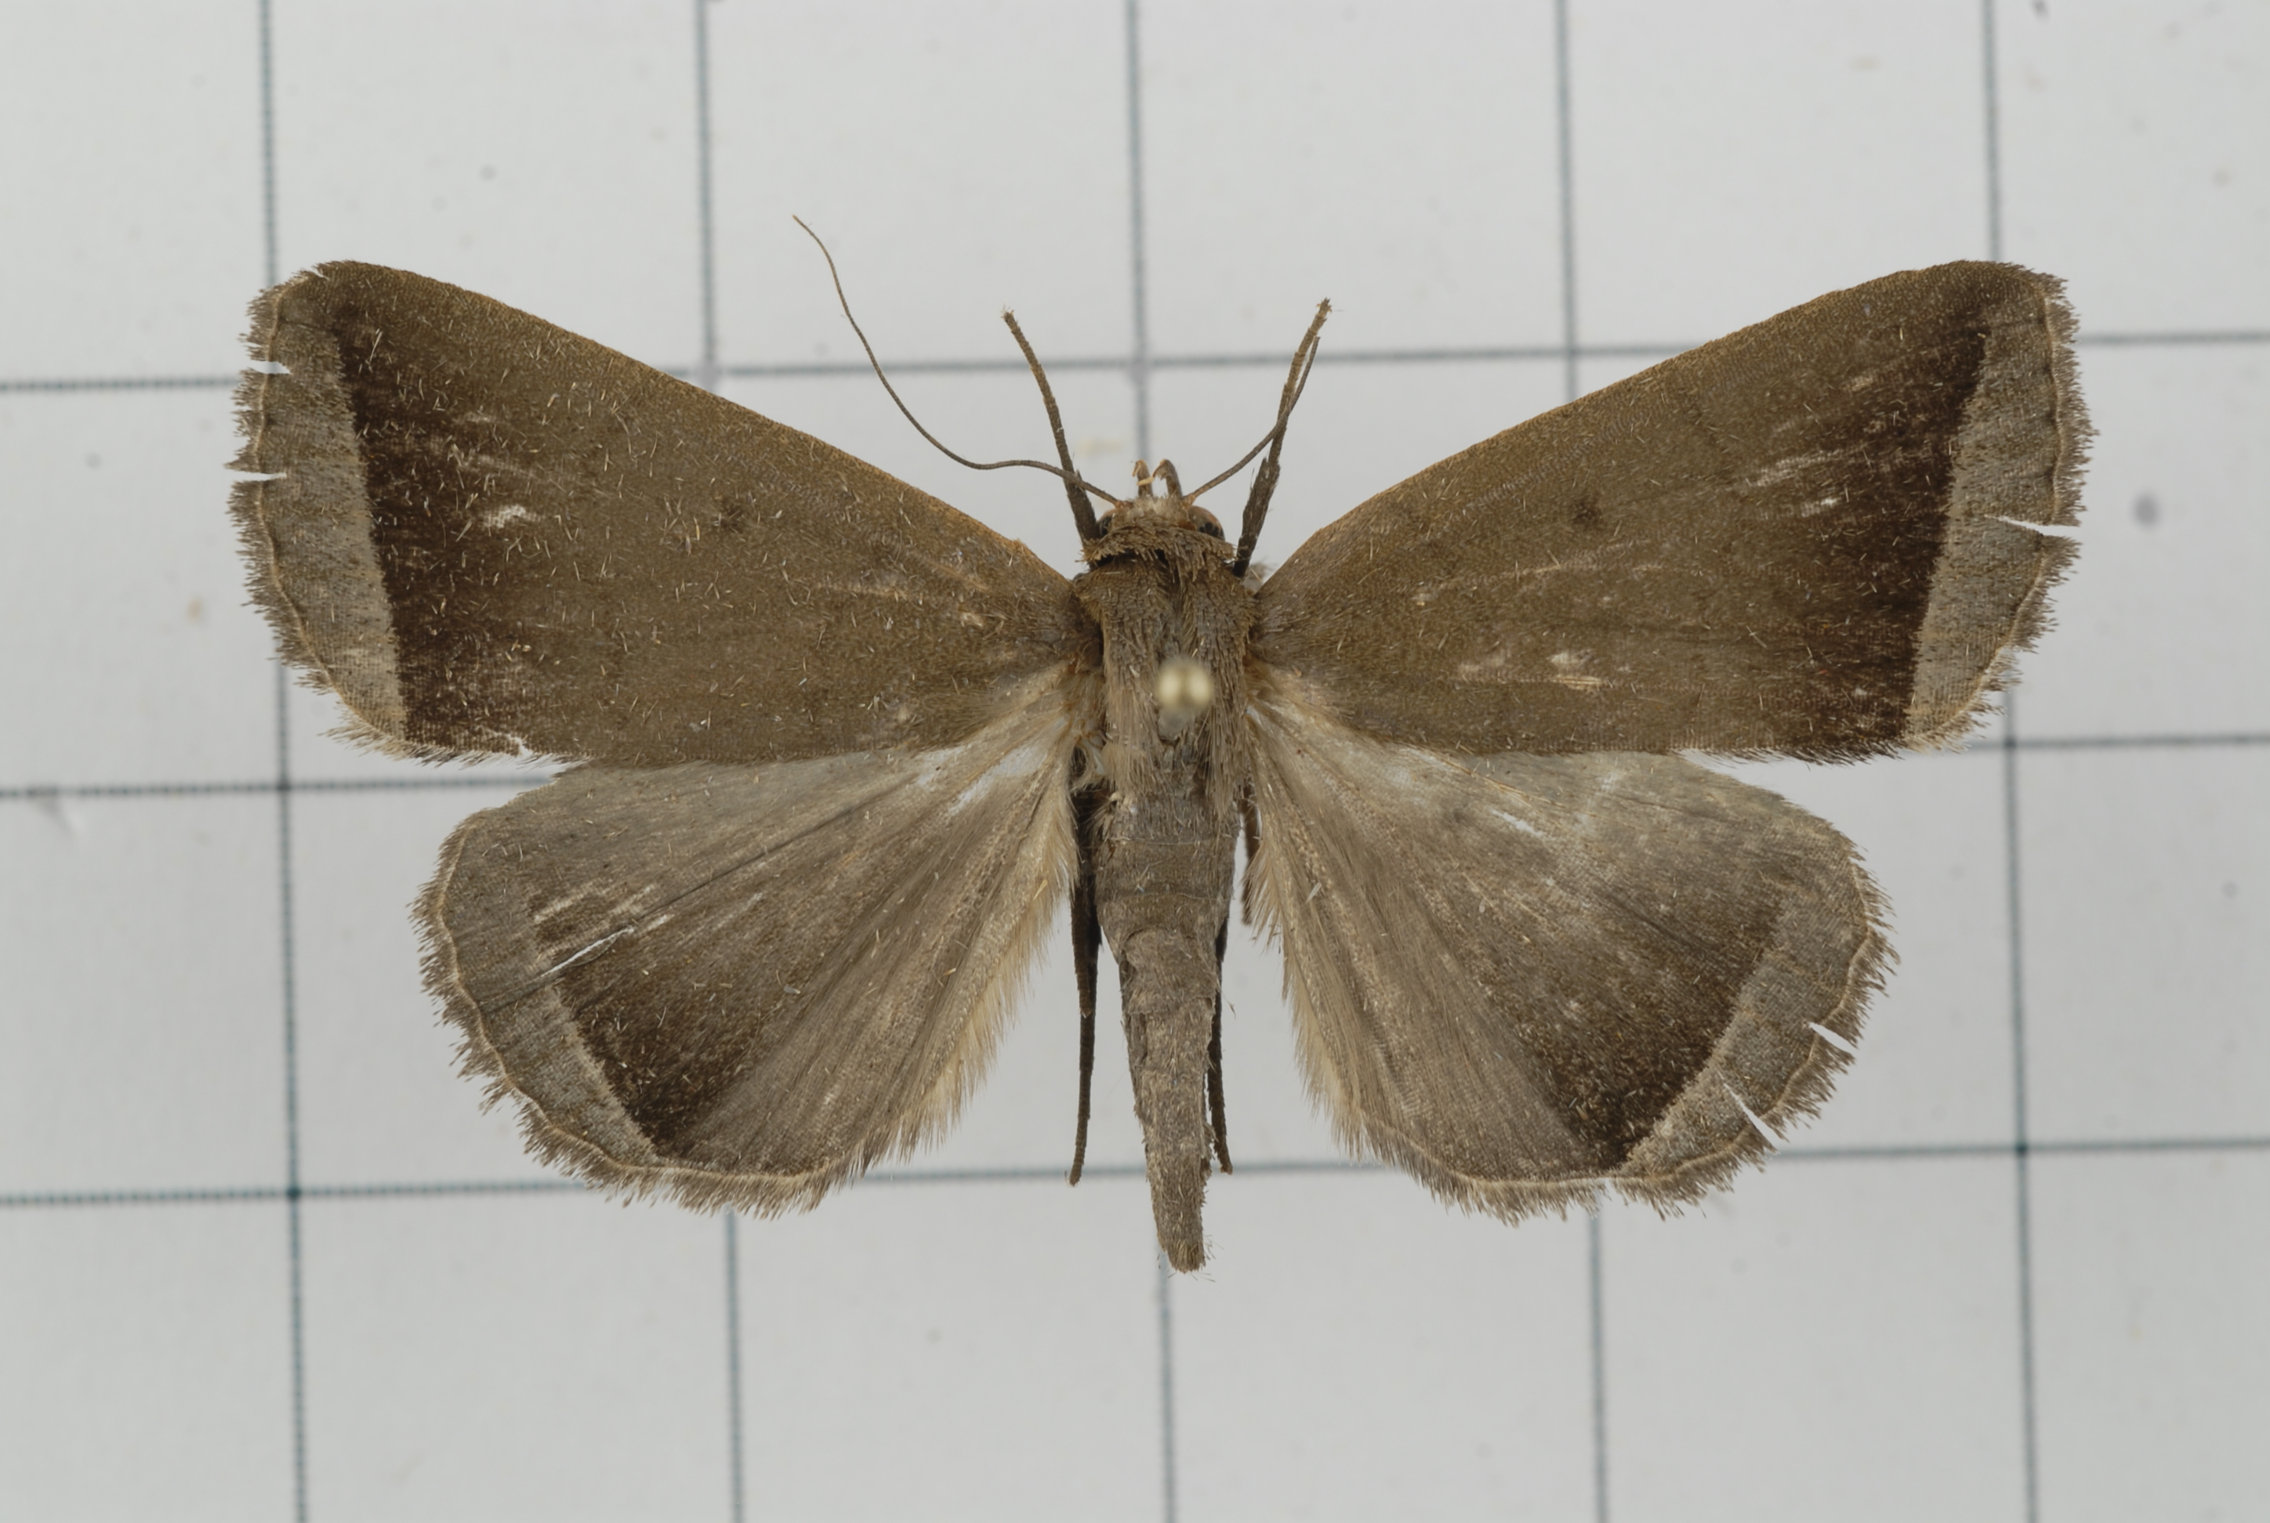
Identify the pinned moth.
Simplicia bimarginata
